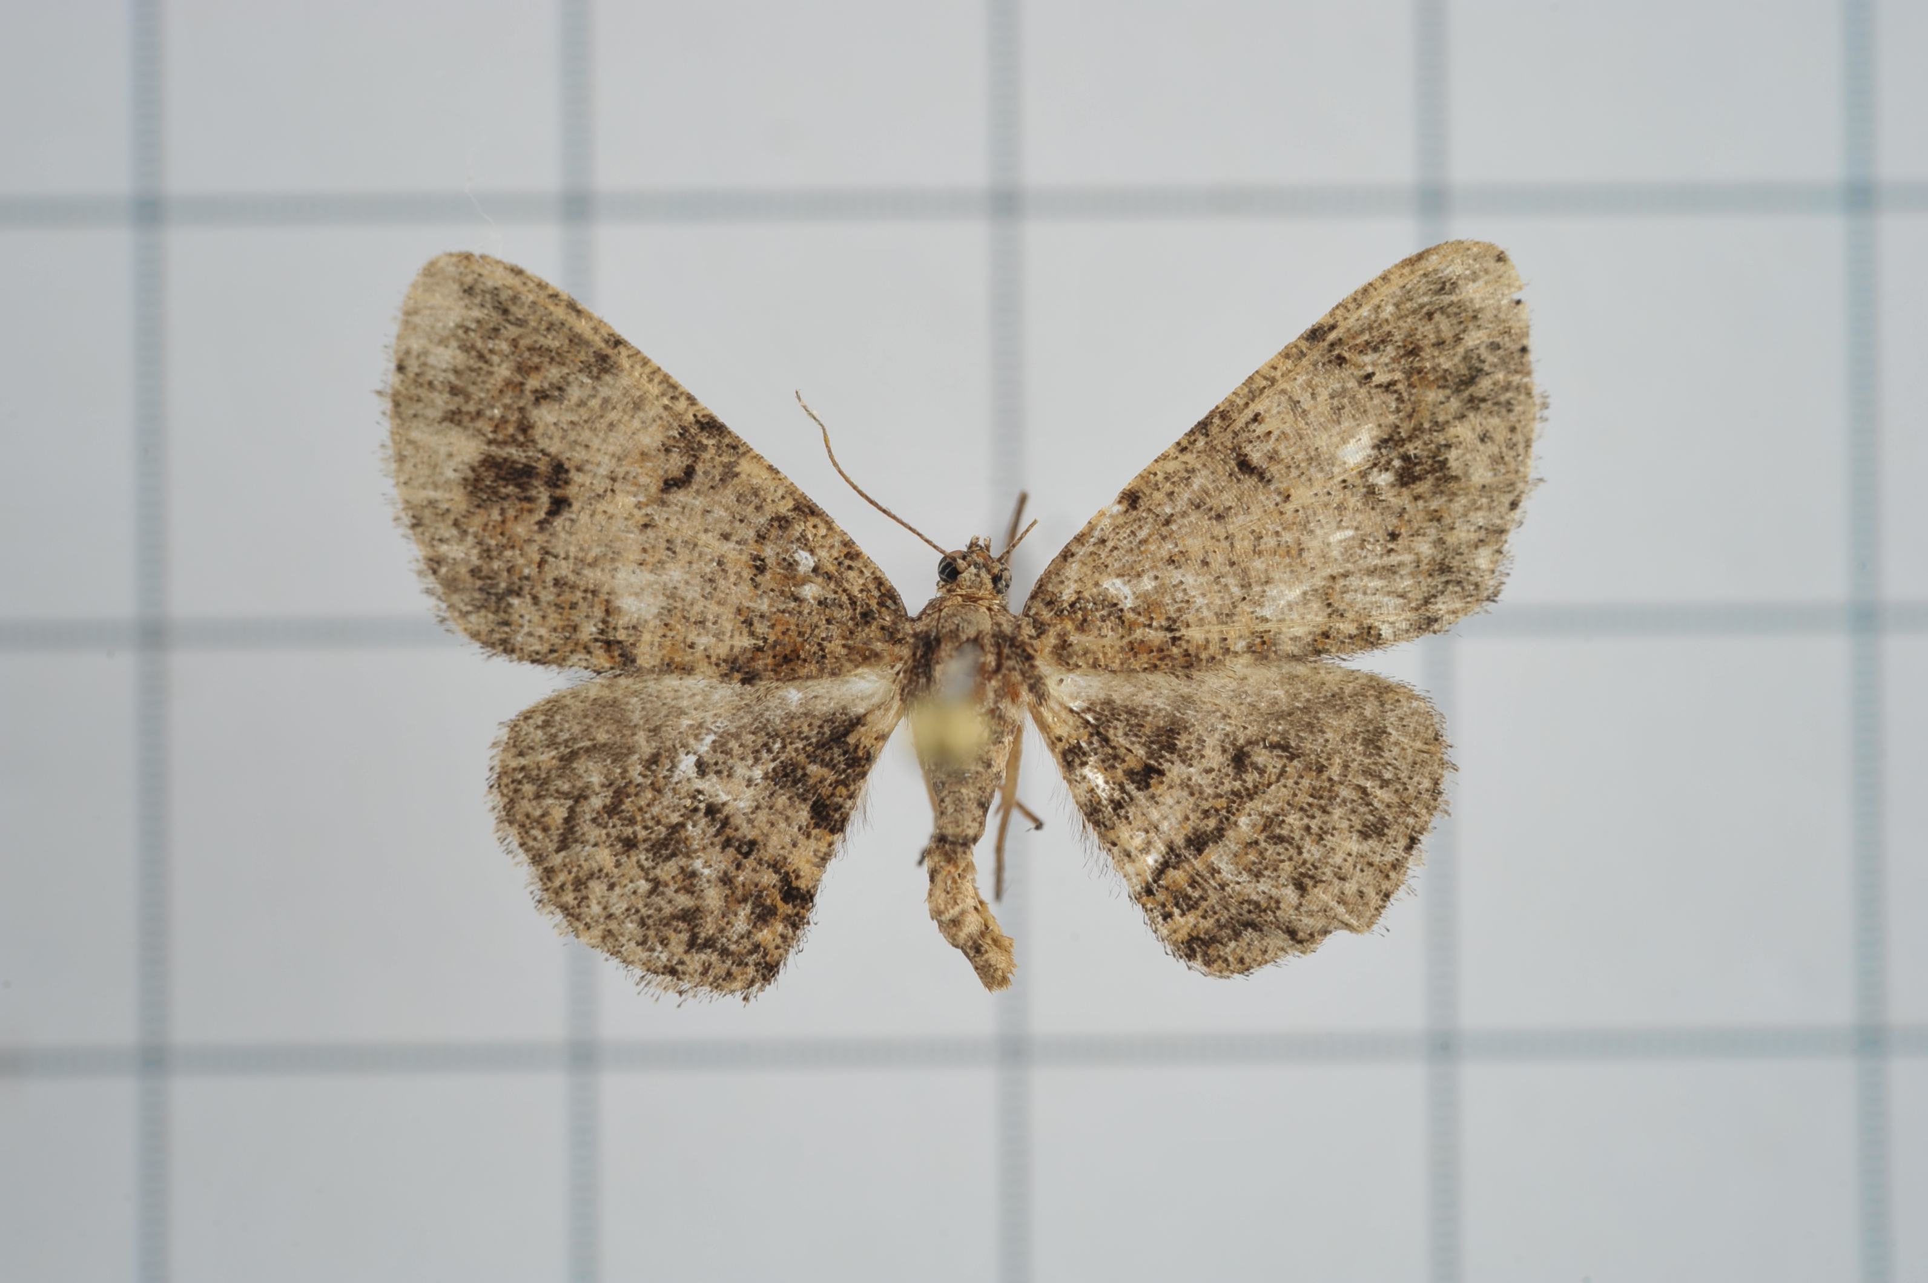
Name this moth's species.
Calcyopa difoveata
